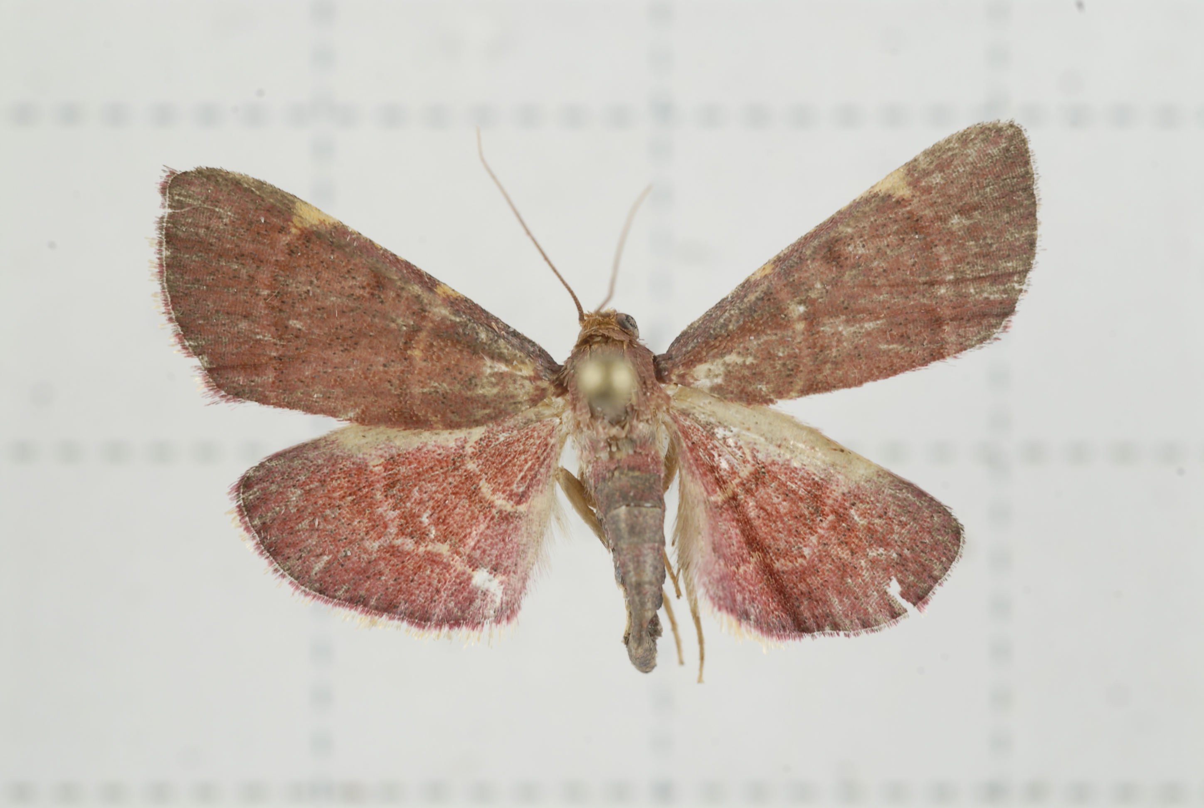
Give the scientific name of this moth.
Herculia pelasgalis
